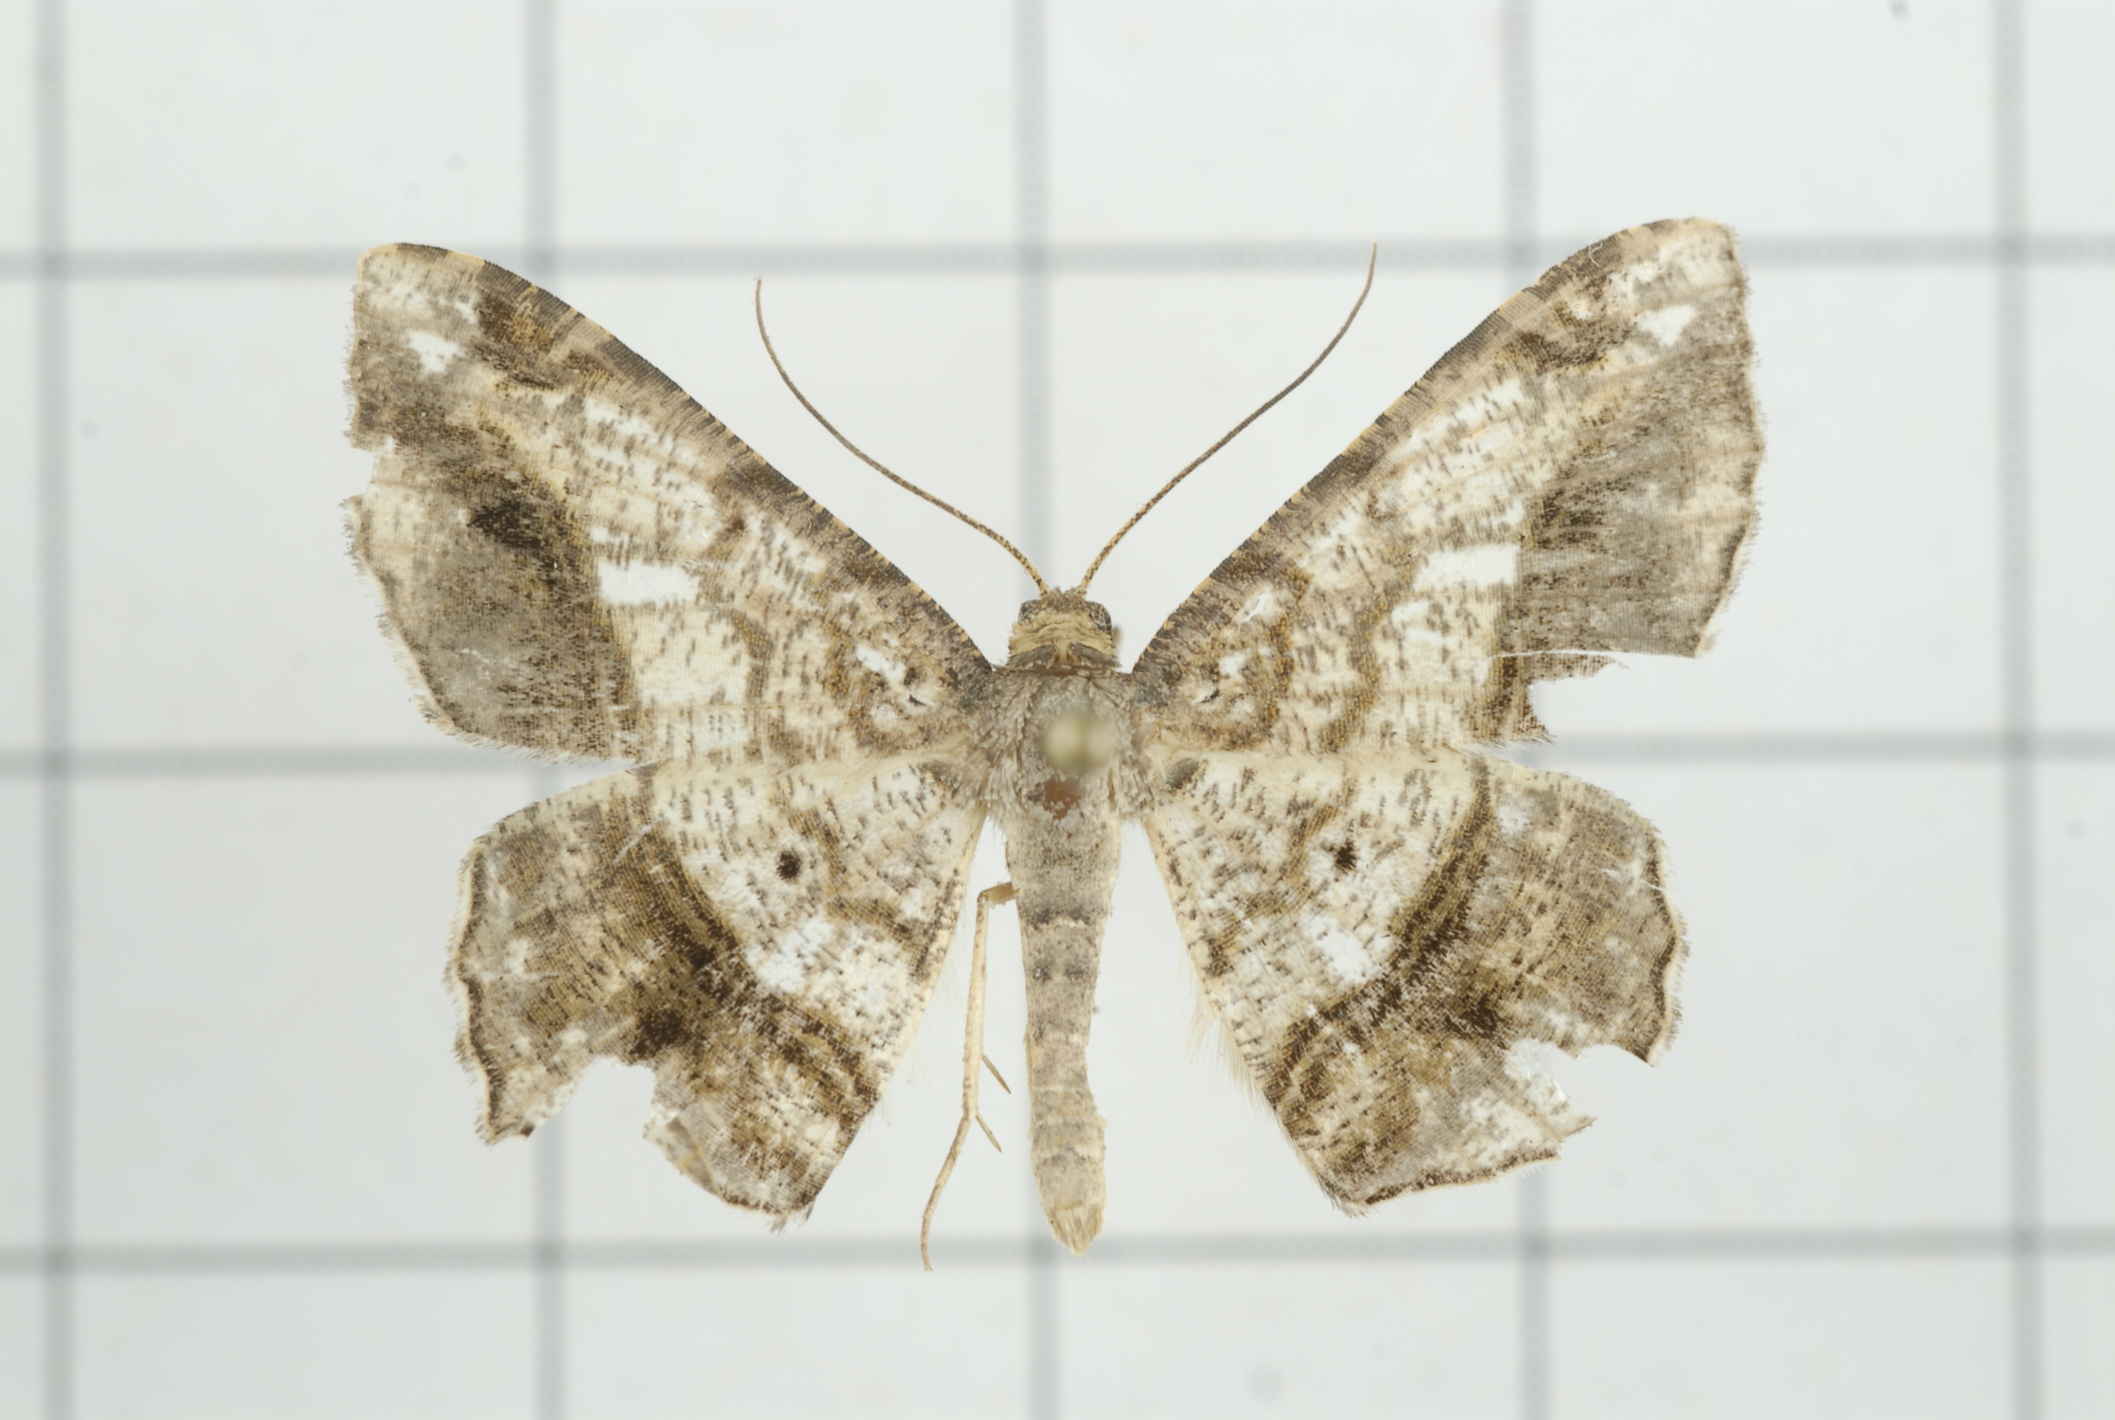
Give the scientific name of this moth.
Chiasmia intermediaria
